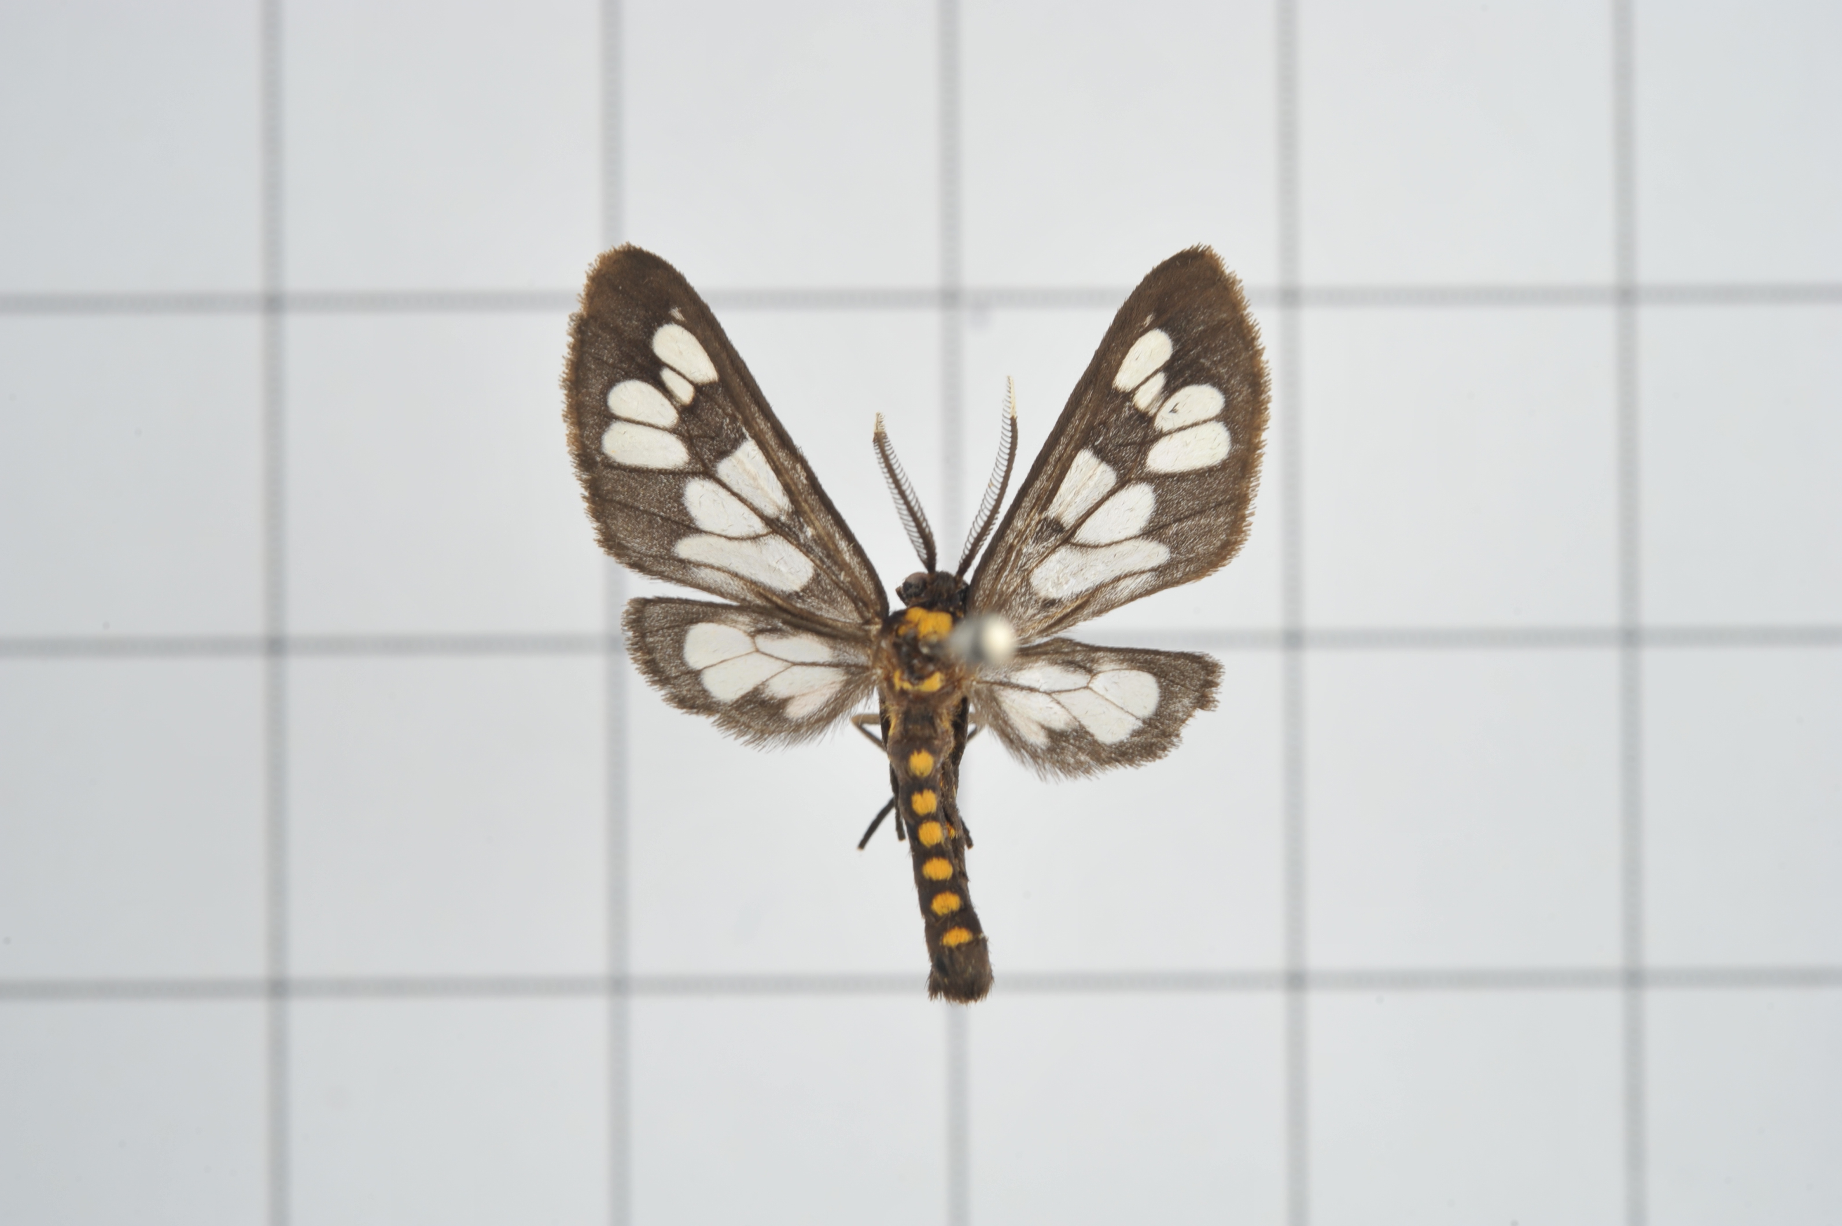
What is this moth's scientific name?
Eressa confinis finitima
